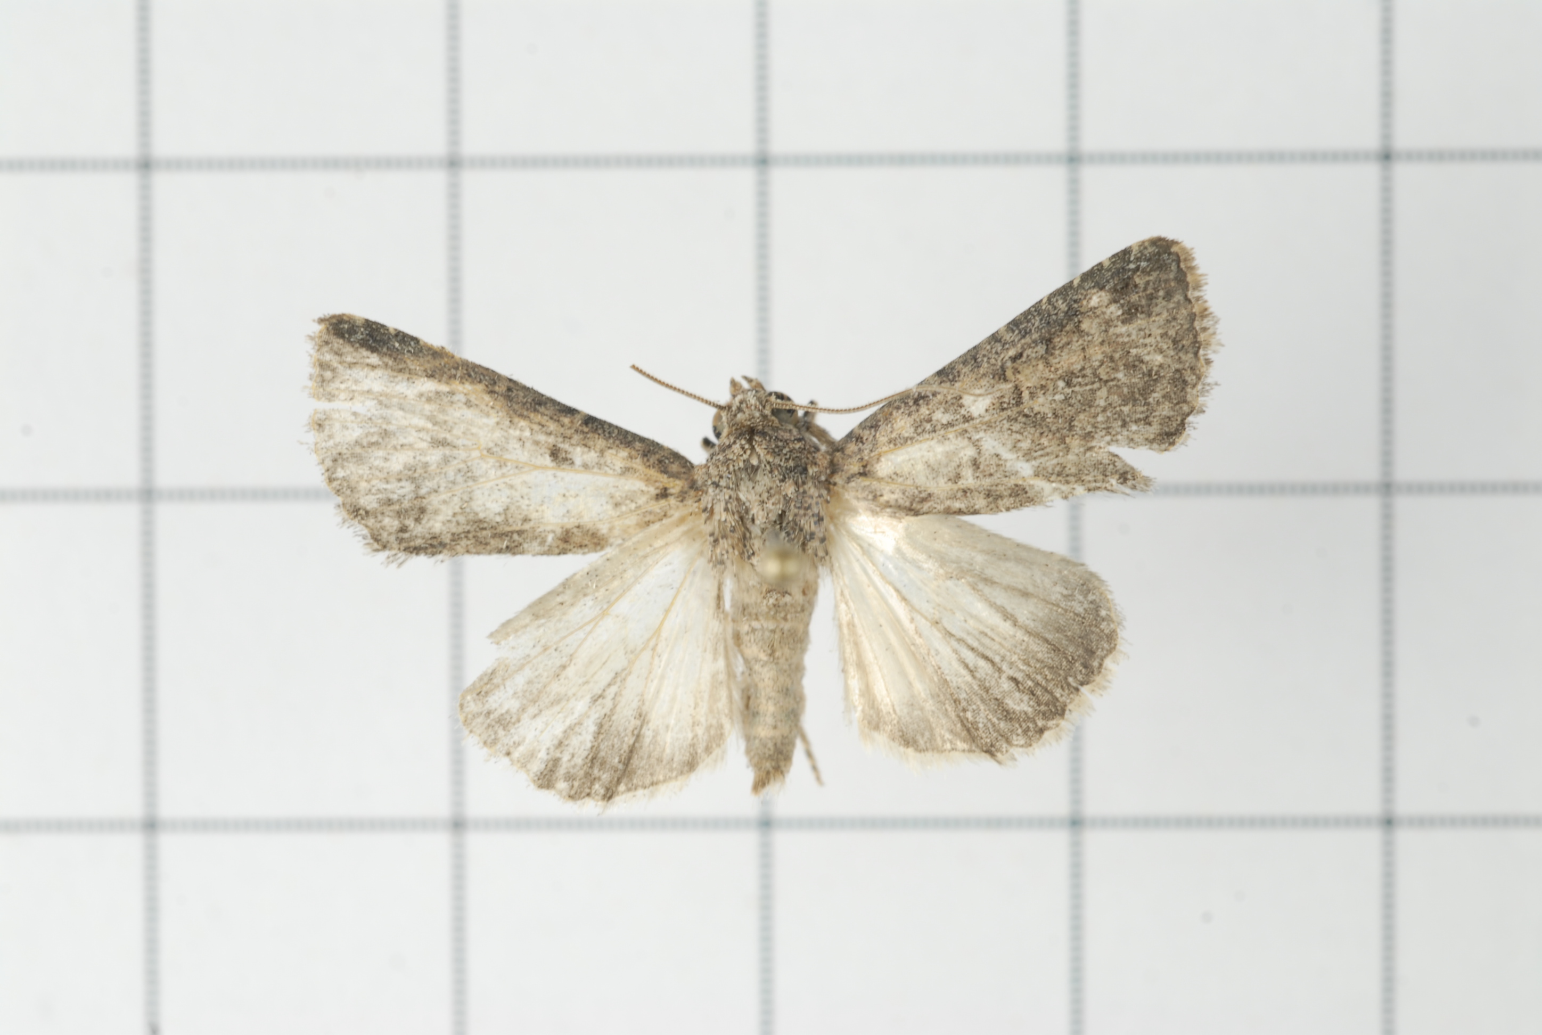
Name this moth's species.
Mythimna plantei
